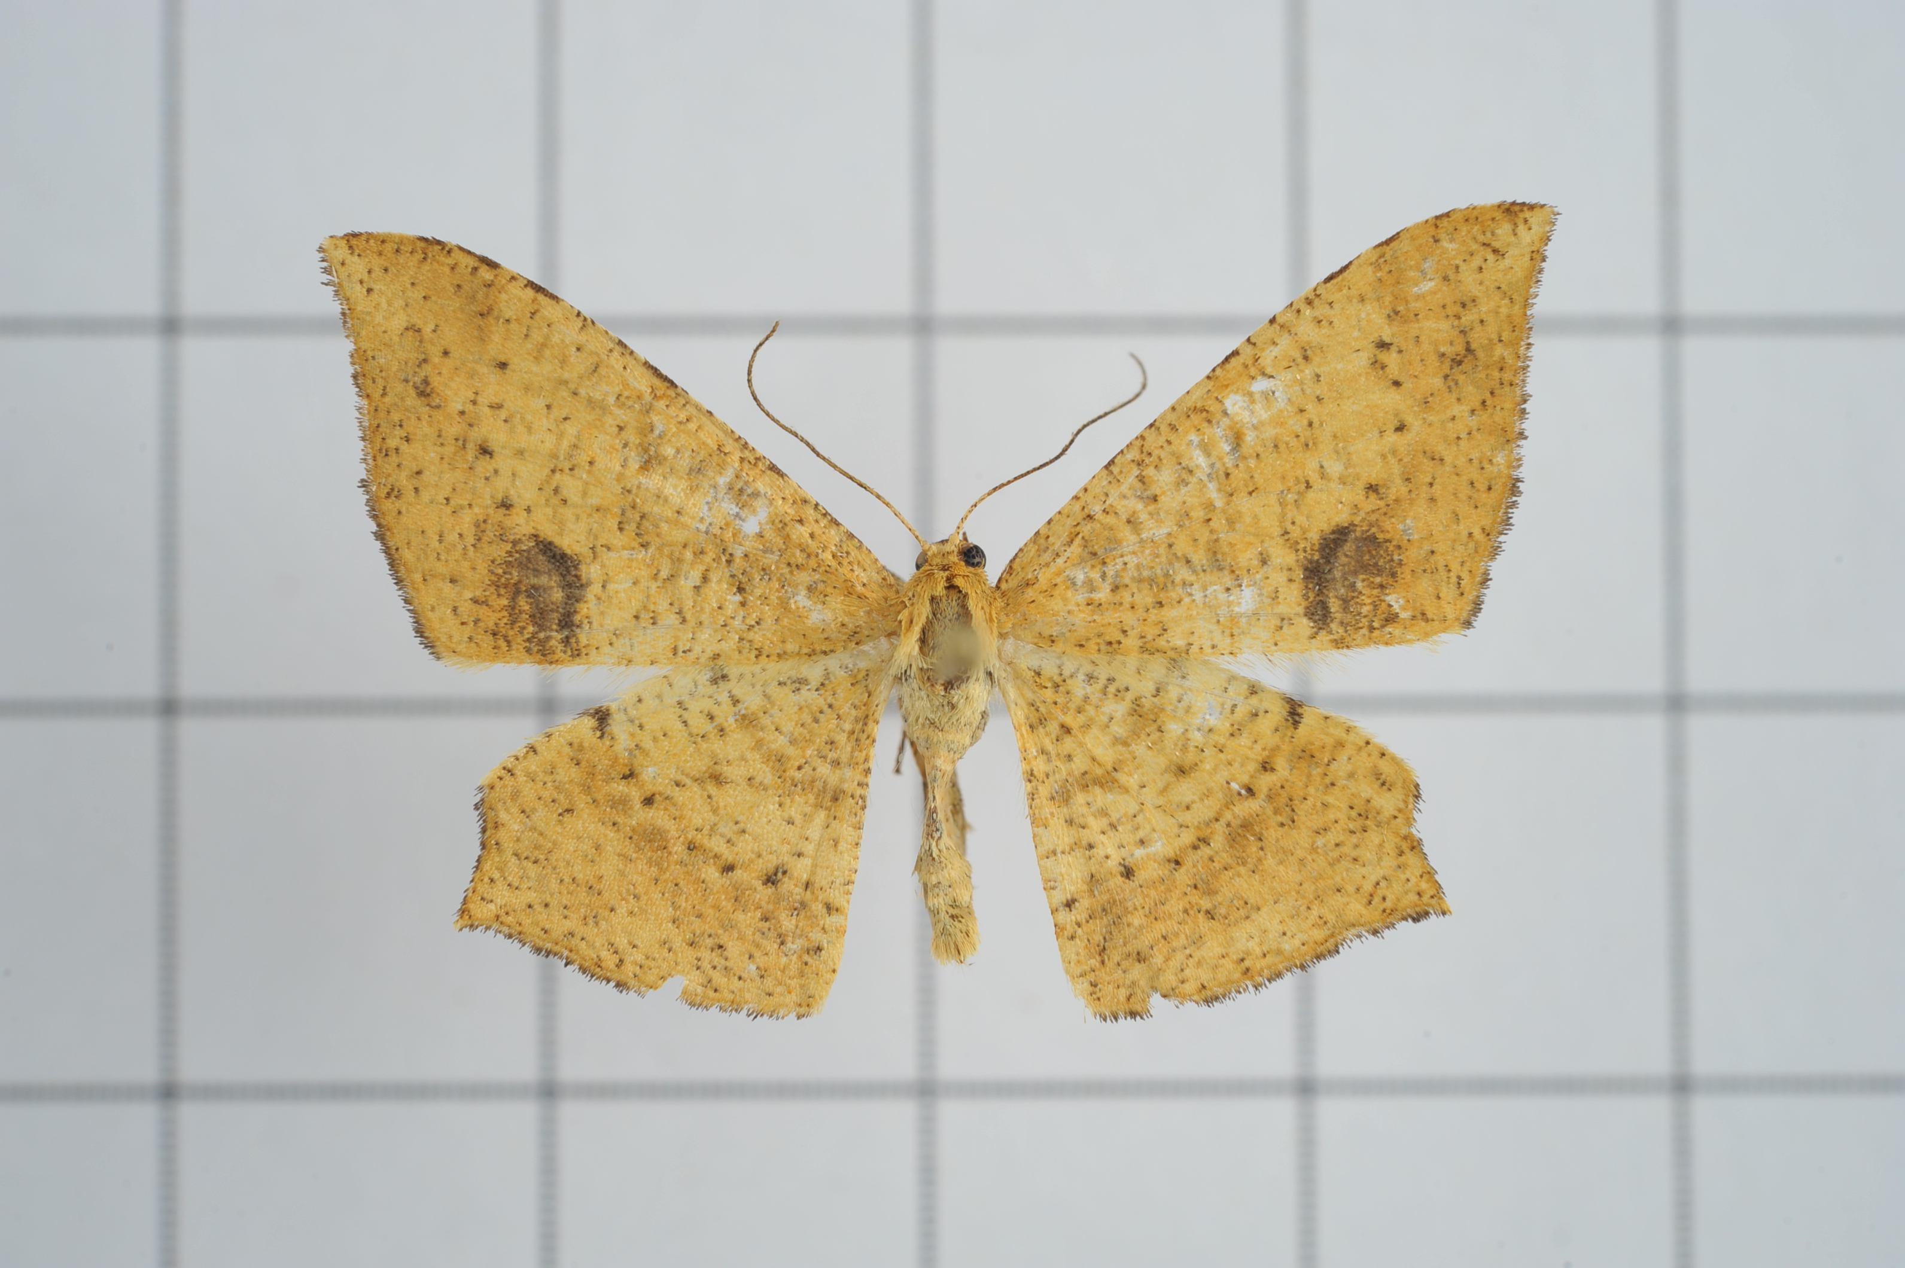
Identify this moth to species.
Krananda falcata
